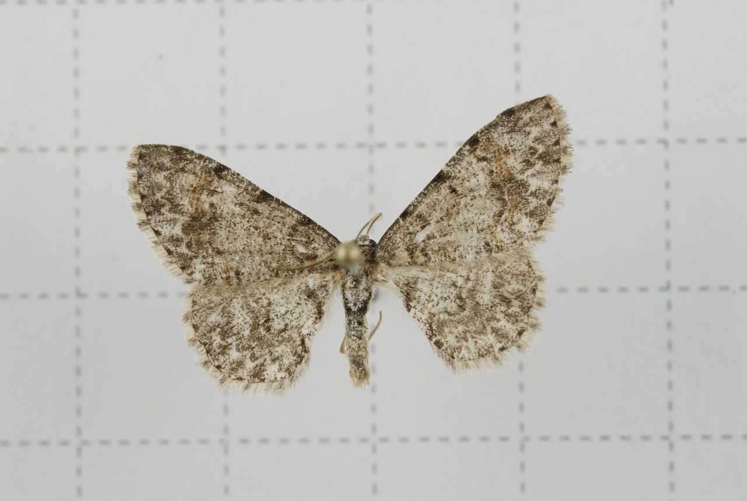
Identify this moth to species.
Aethalura duplicata
